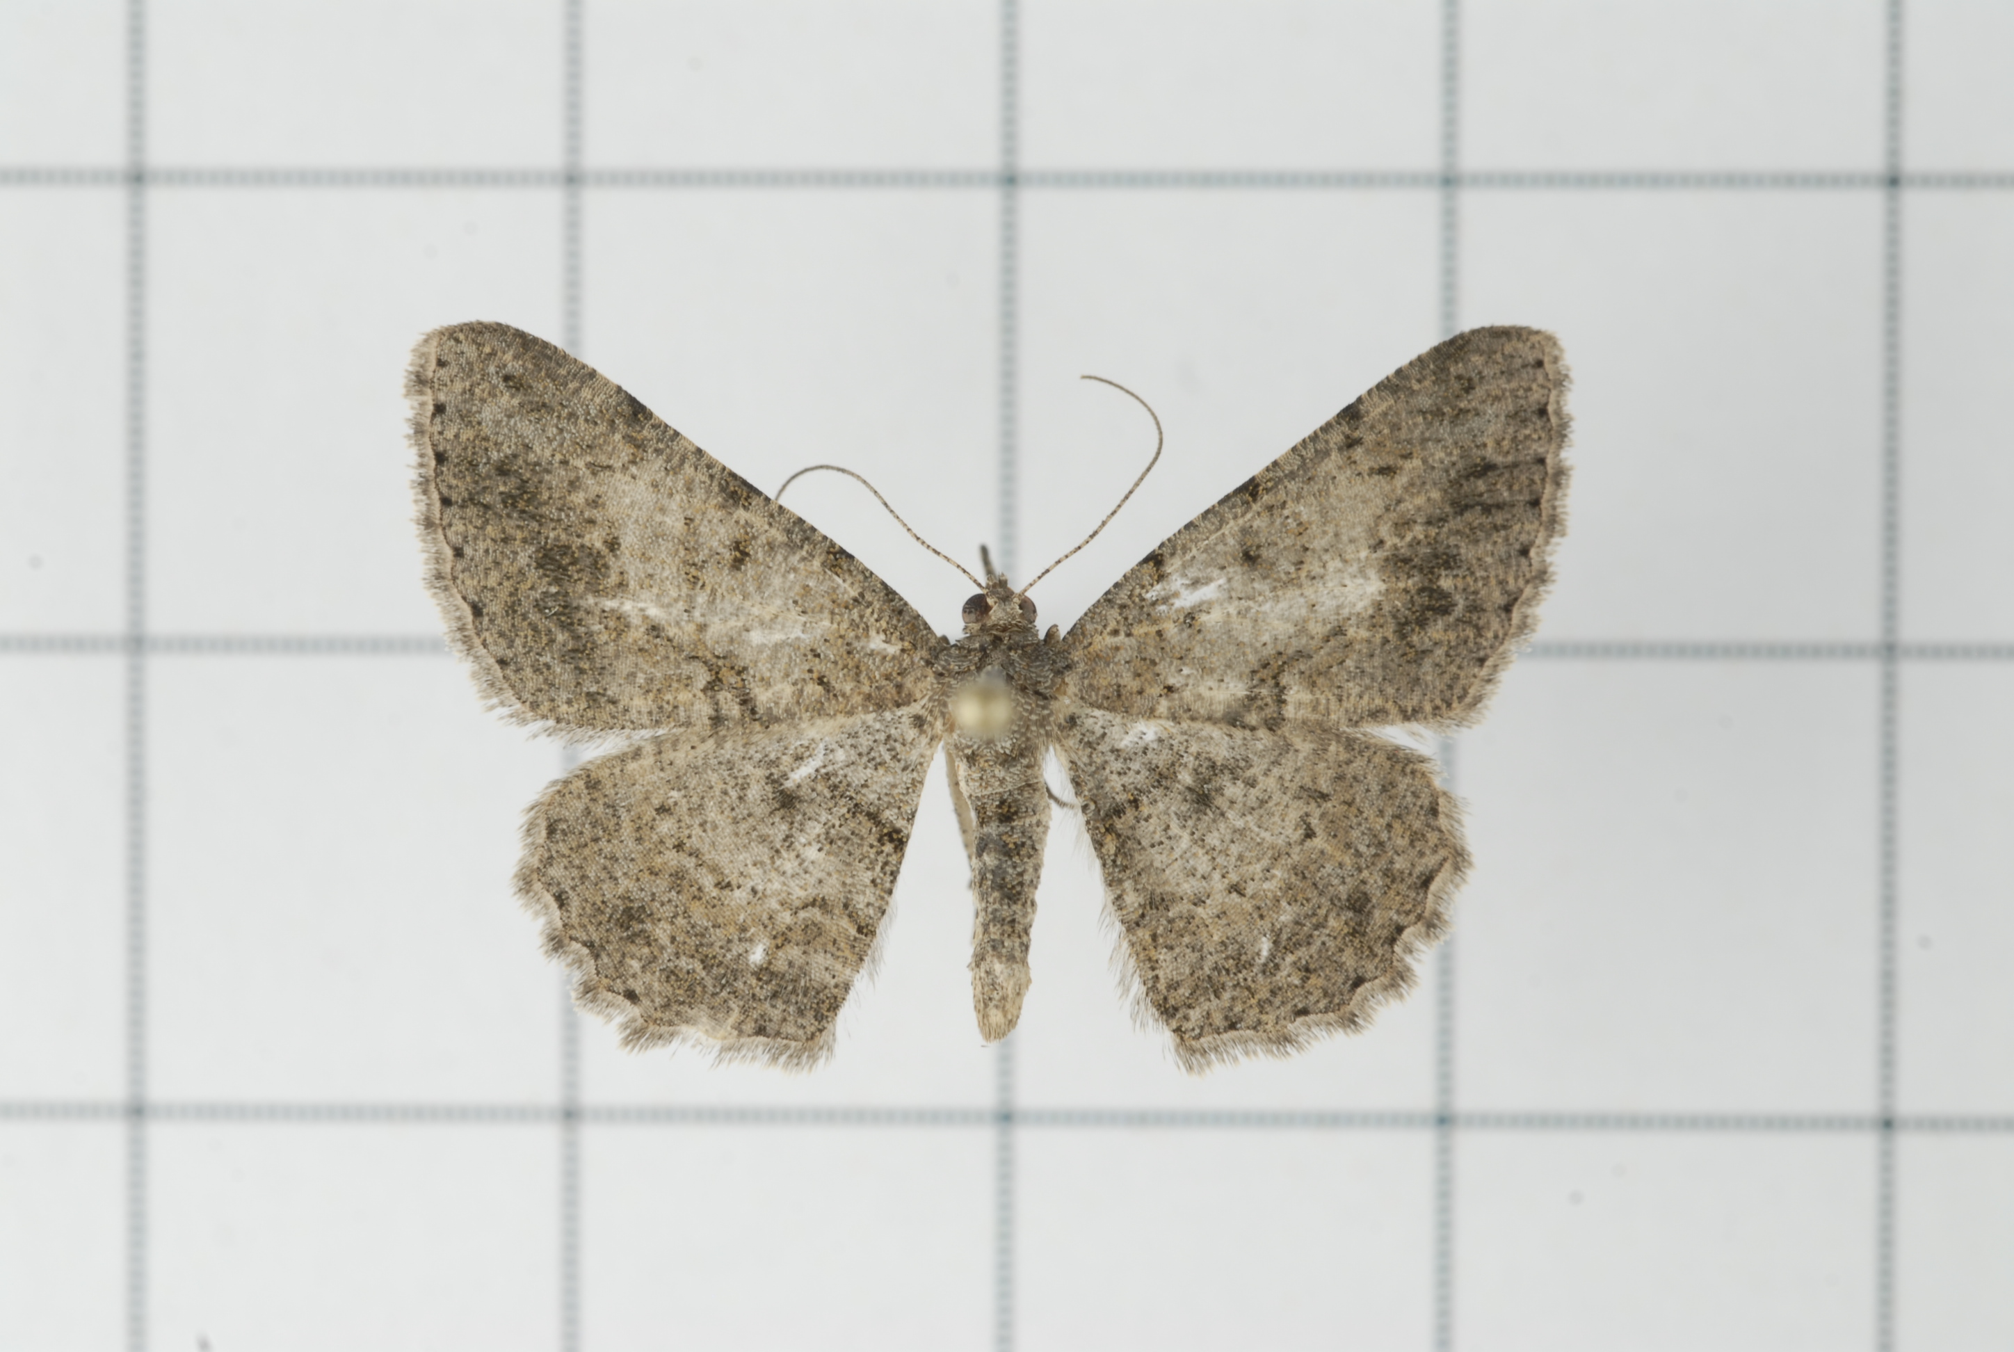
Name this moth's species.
Psilalcis breta rantaizana
